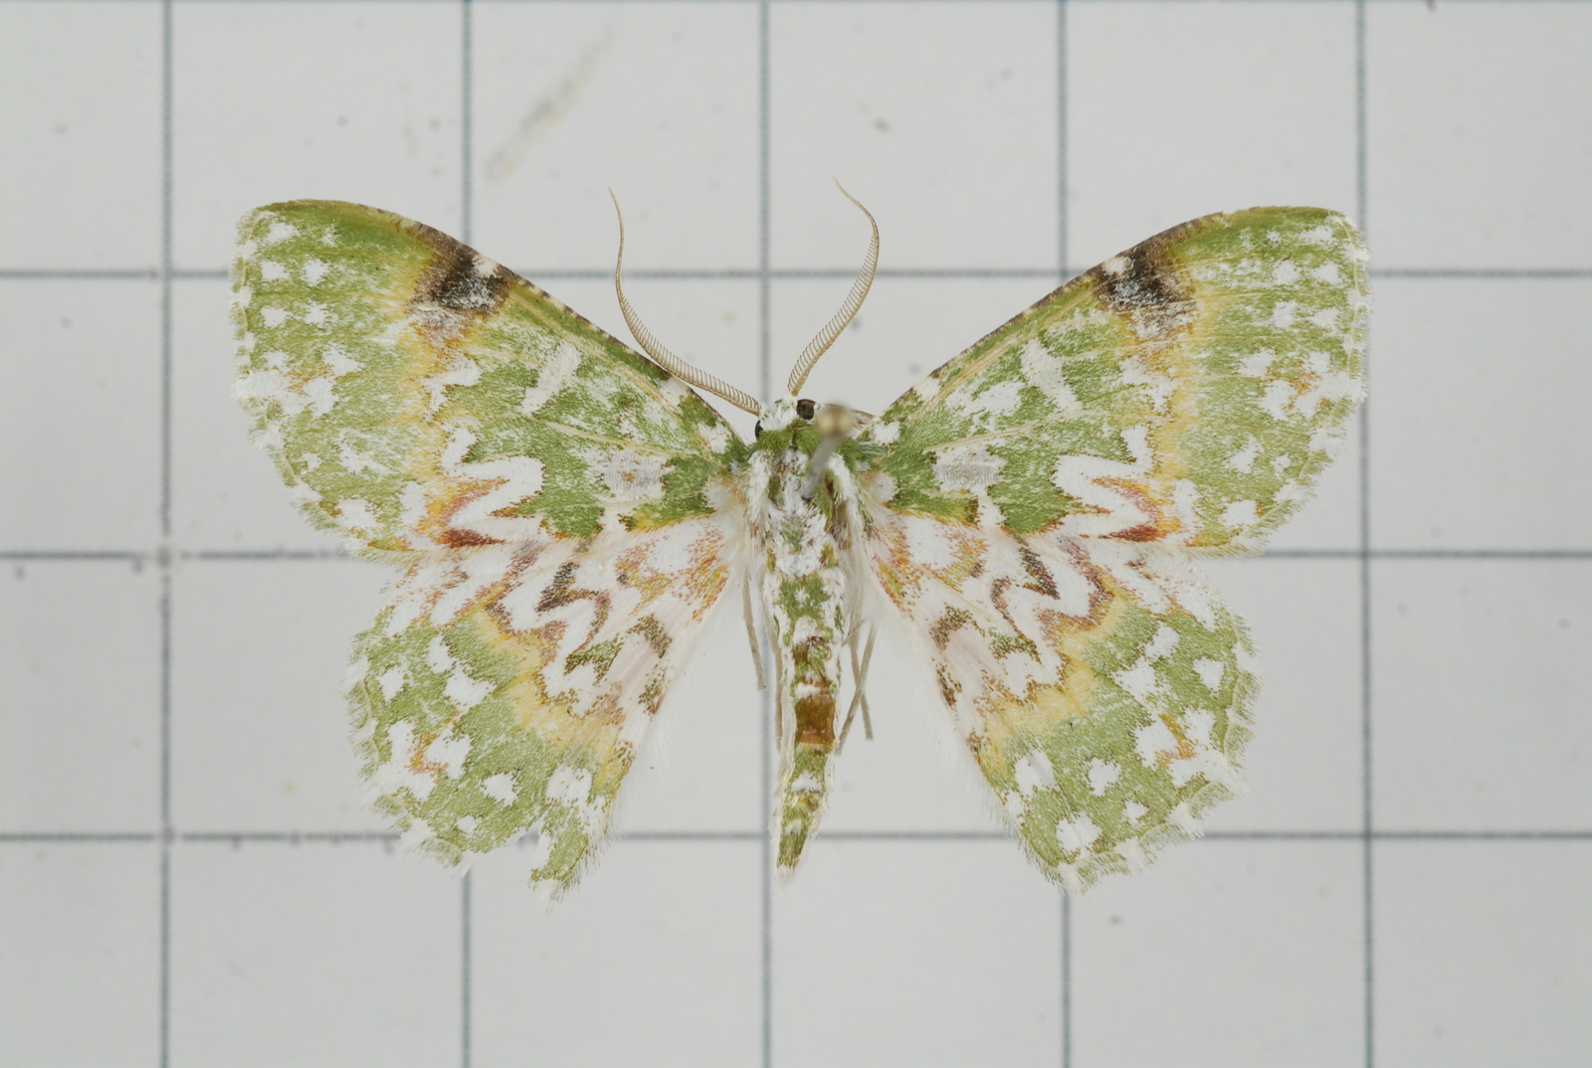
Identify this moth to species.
Eucyclodes aphrodite
